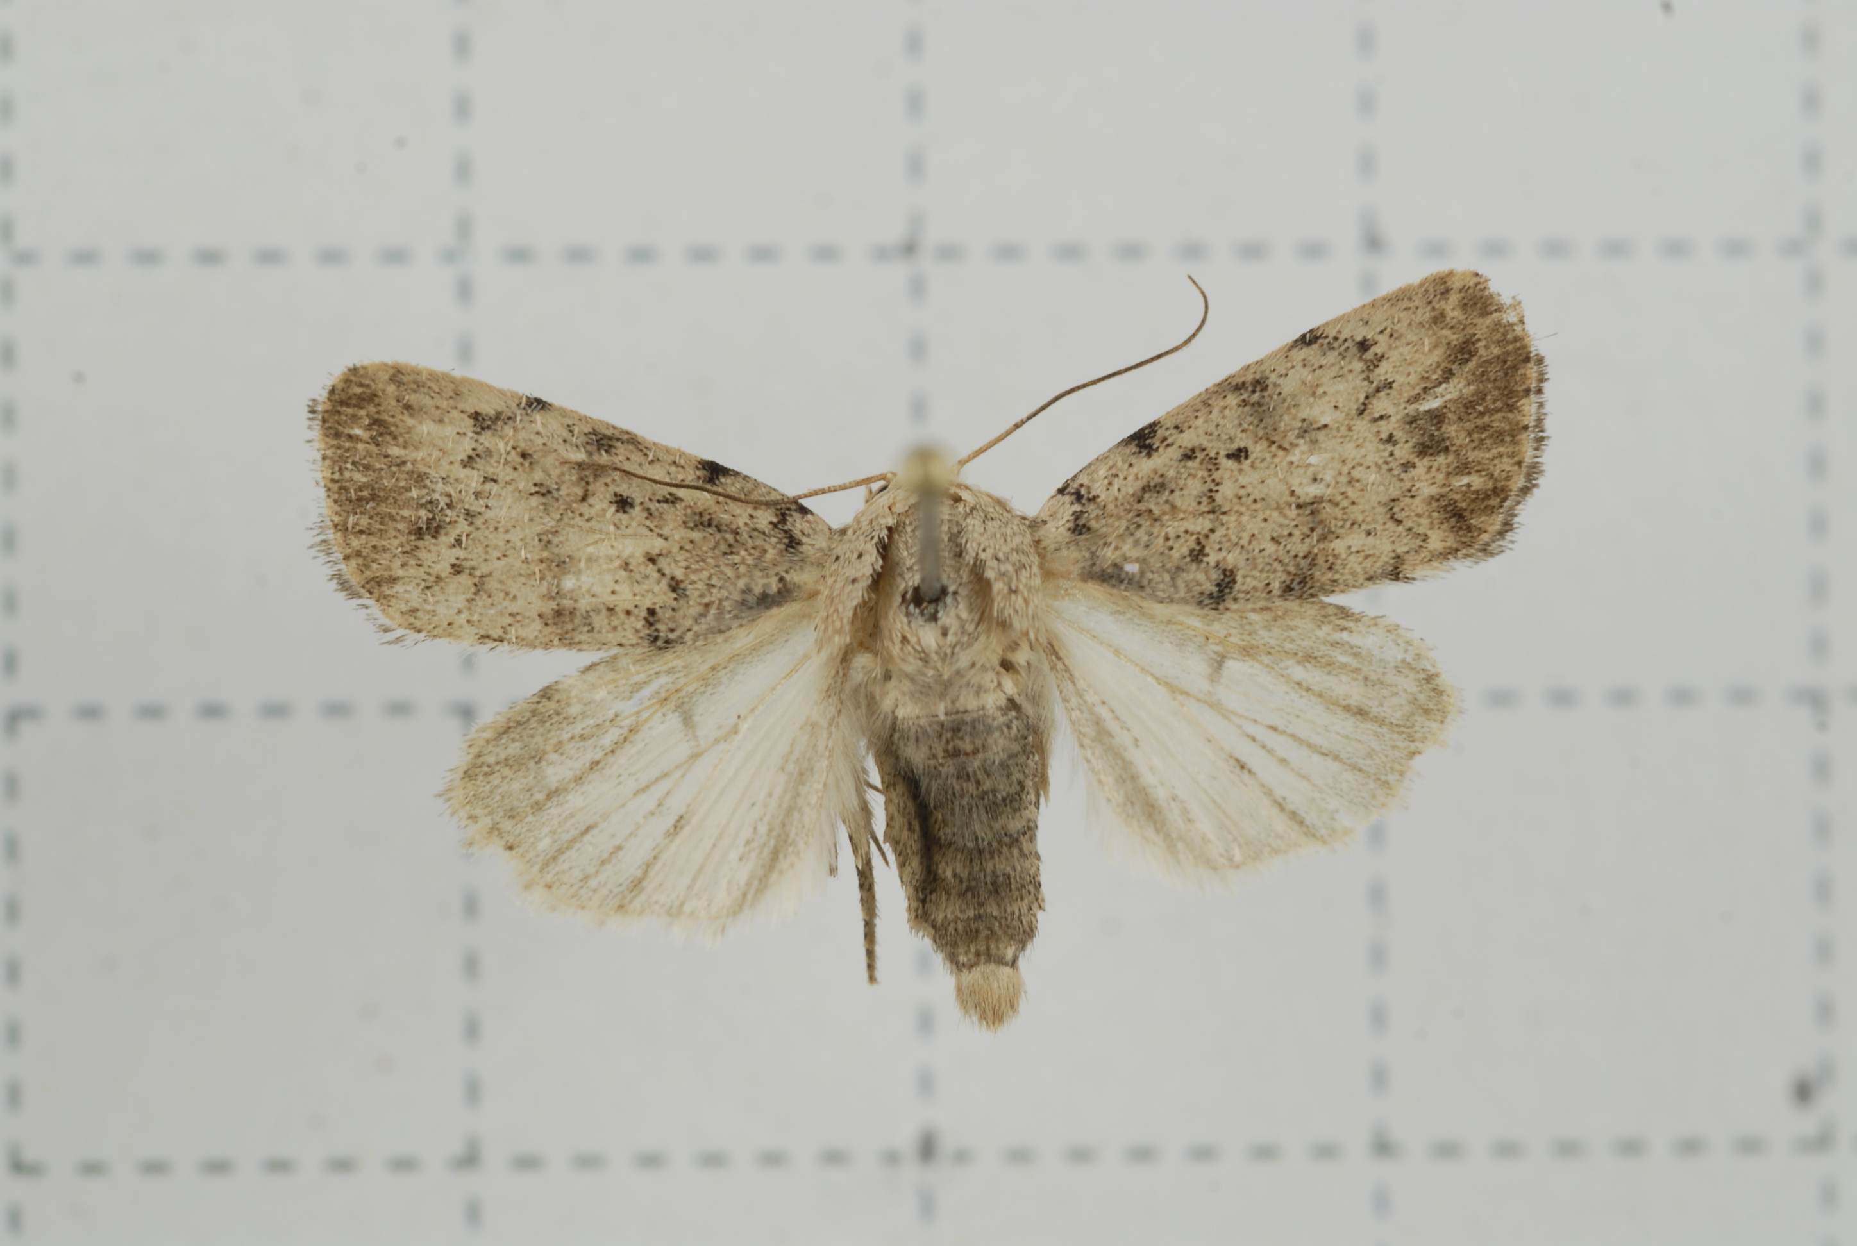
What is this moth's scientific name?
Athetis bimacula
